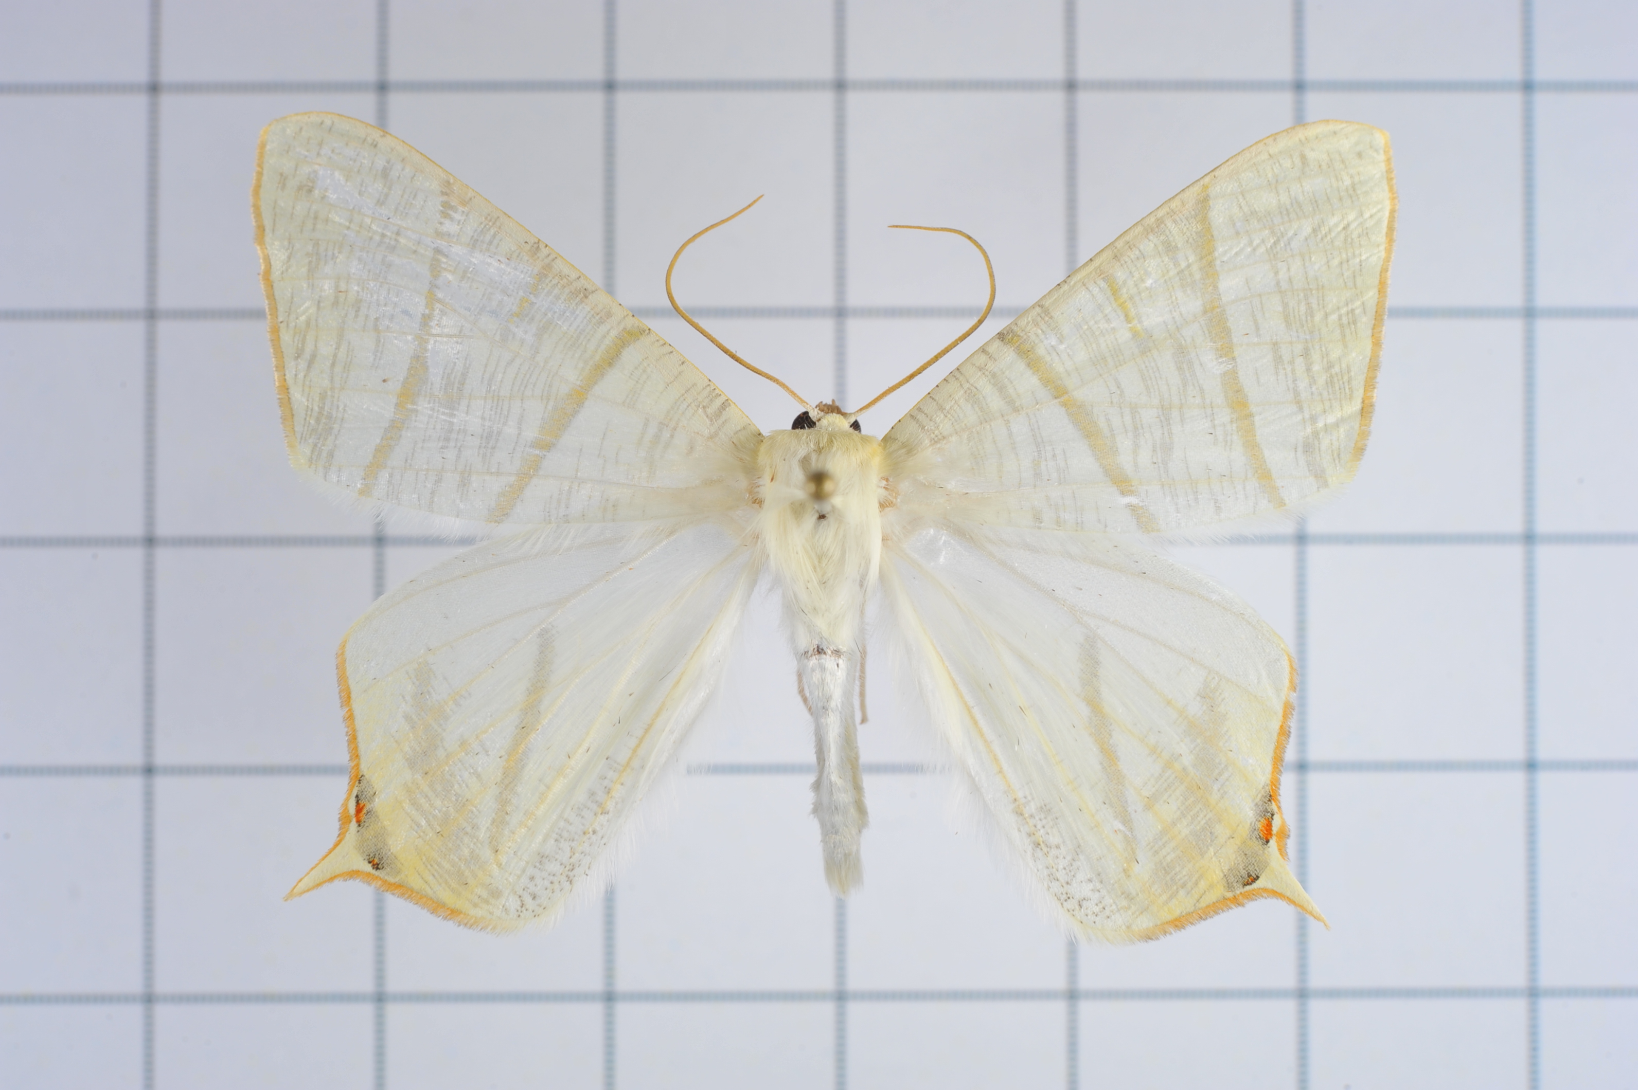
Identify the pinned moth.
Ourapteryx pallidula
